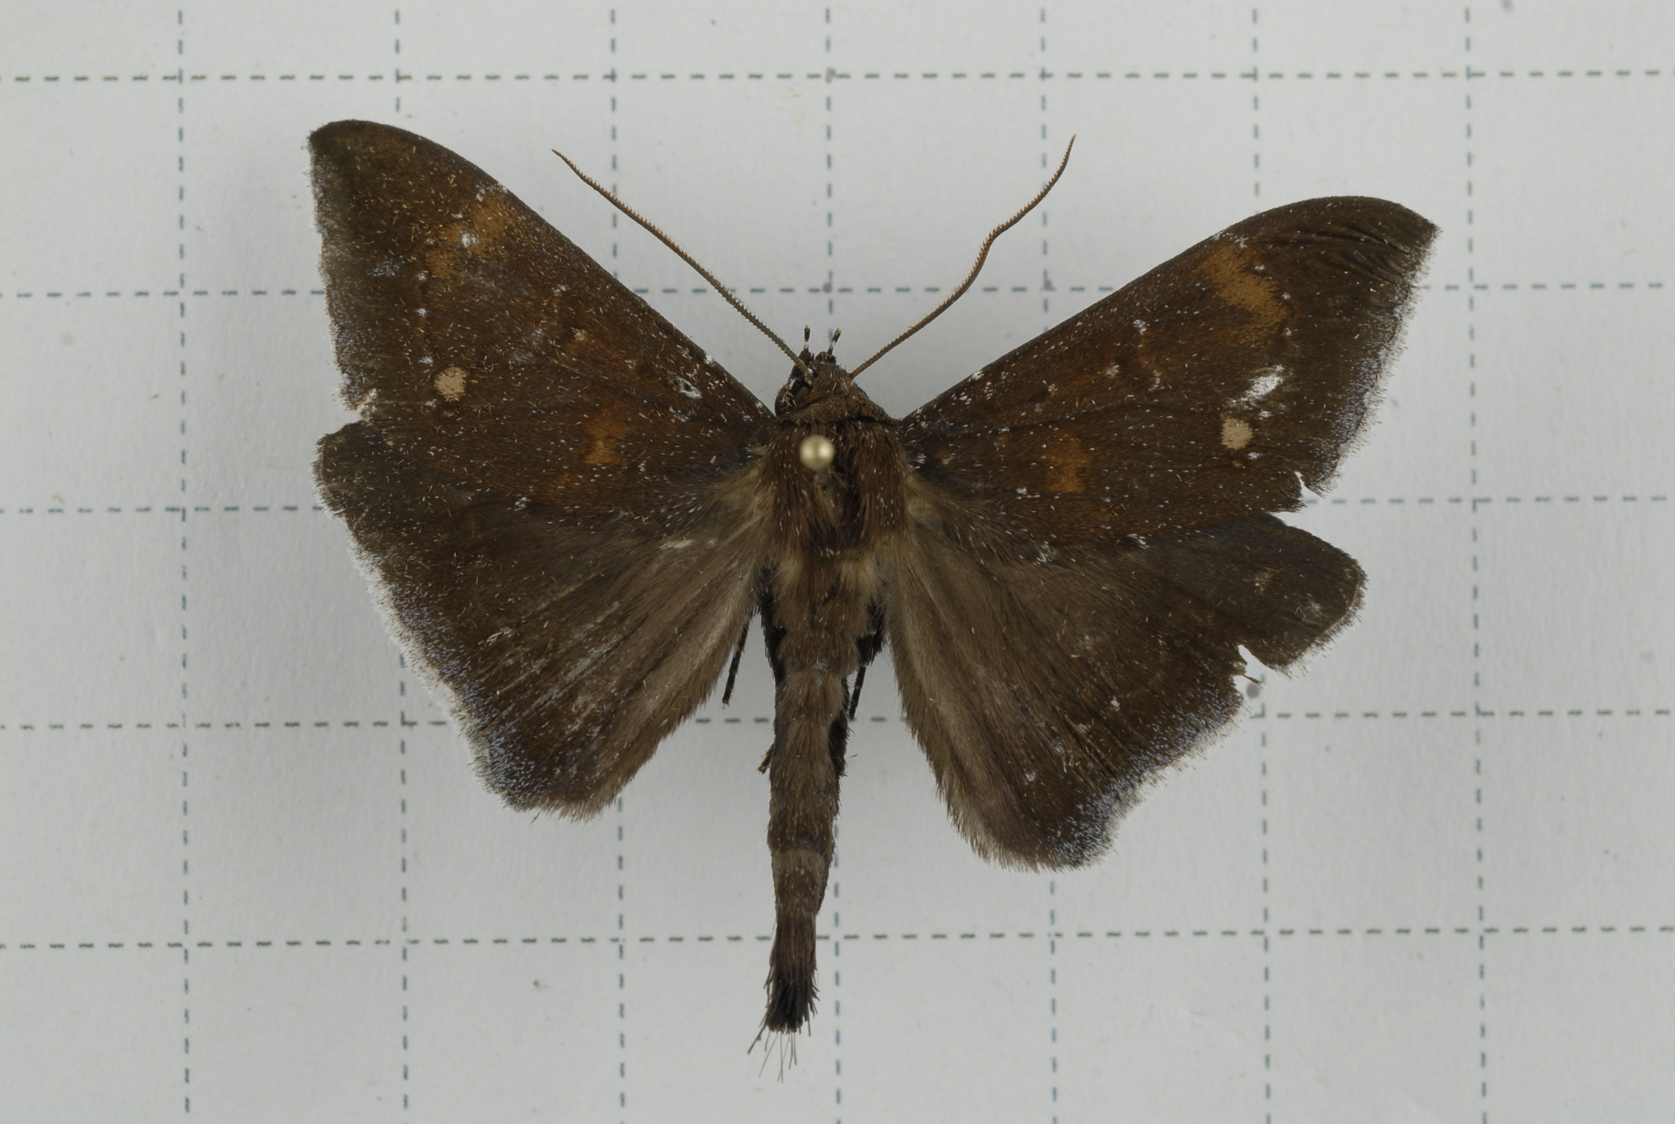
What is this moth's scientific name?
Platyja acerces
